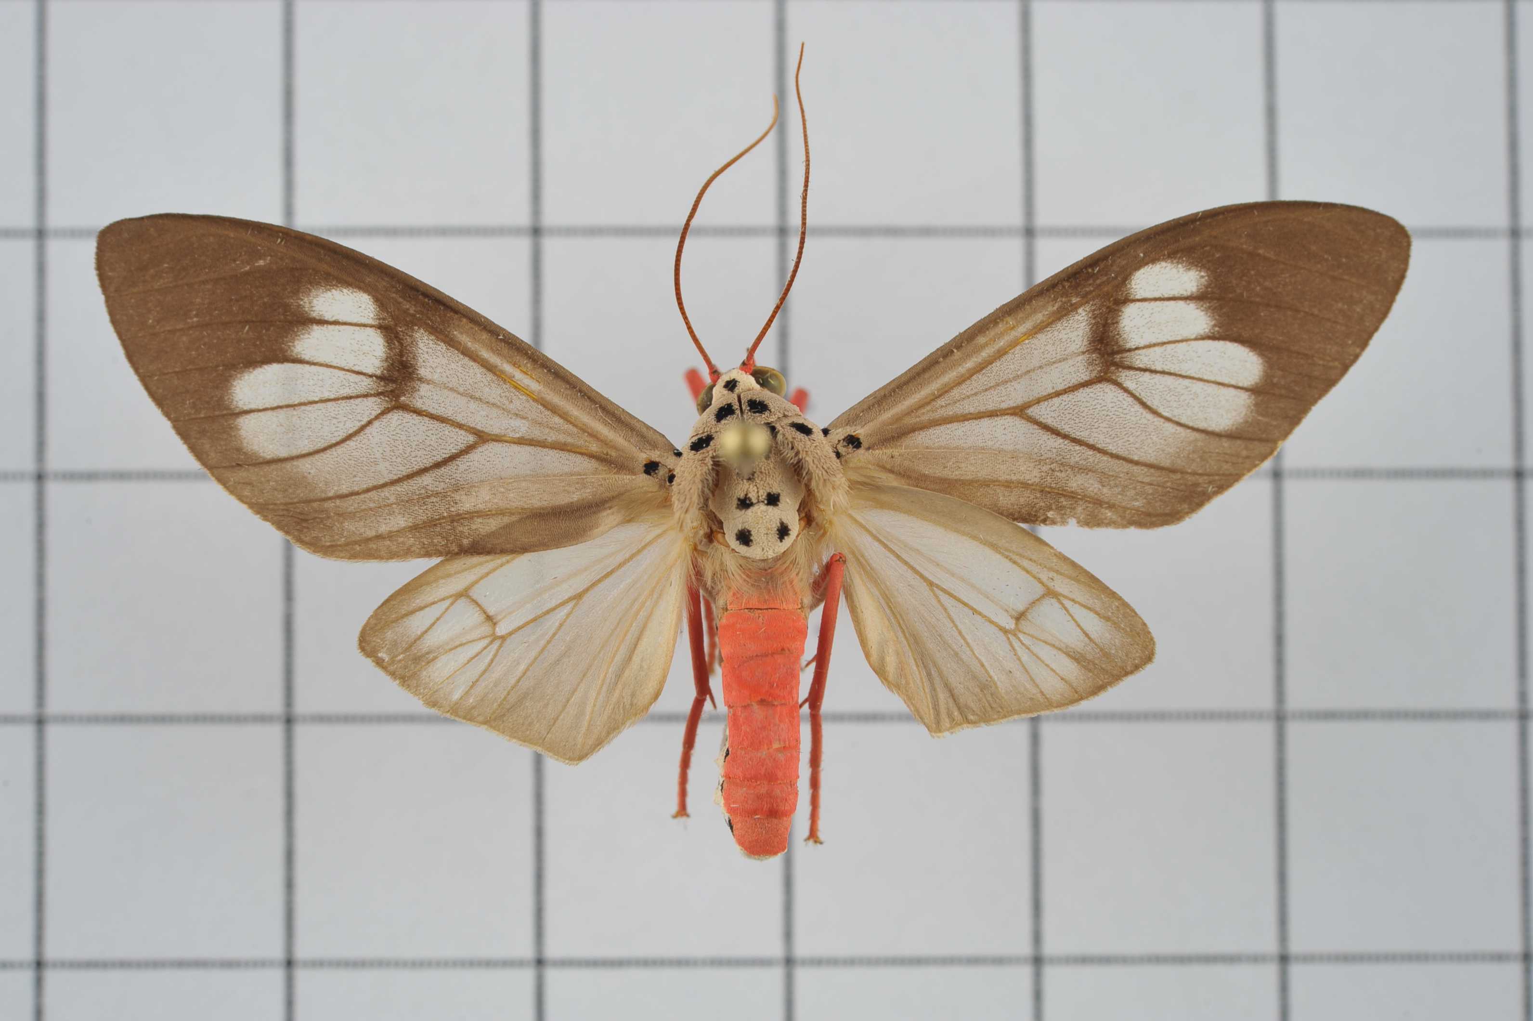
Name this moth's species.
Amerila astreus
